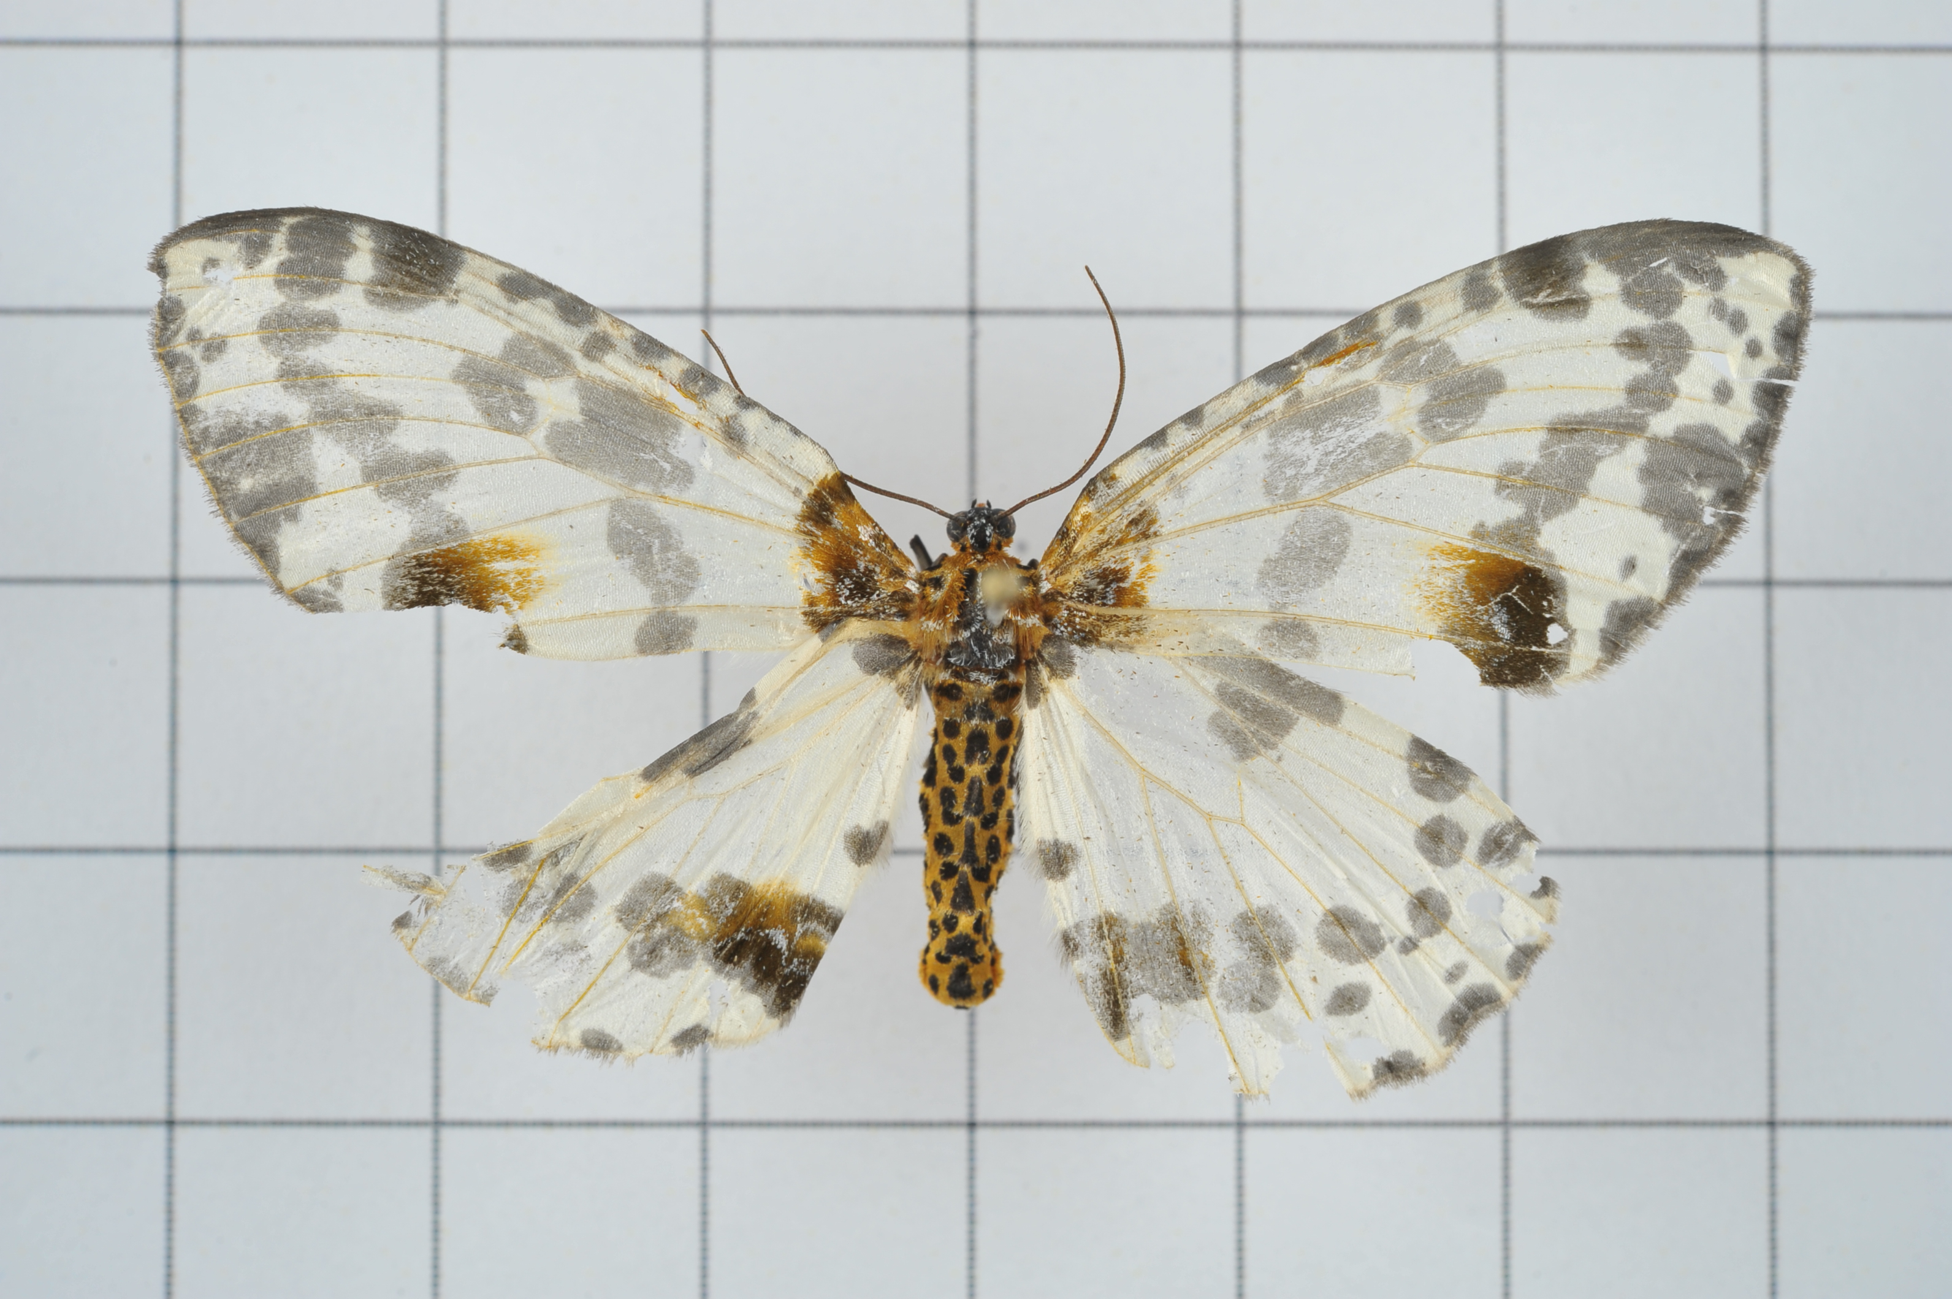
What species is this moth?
Abraxas formosilluminata
